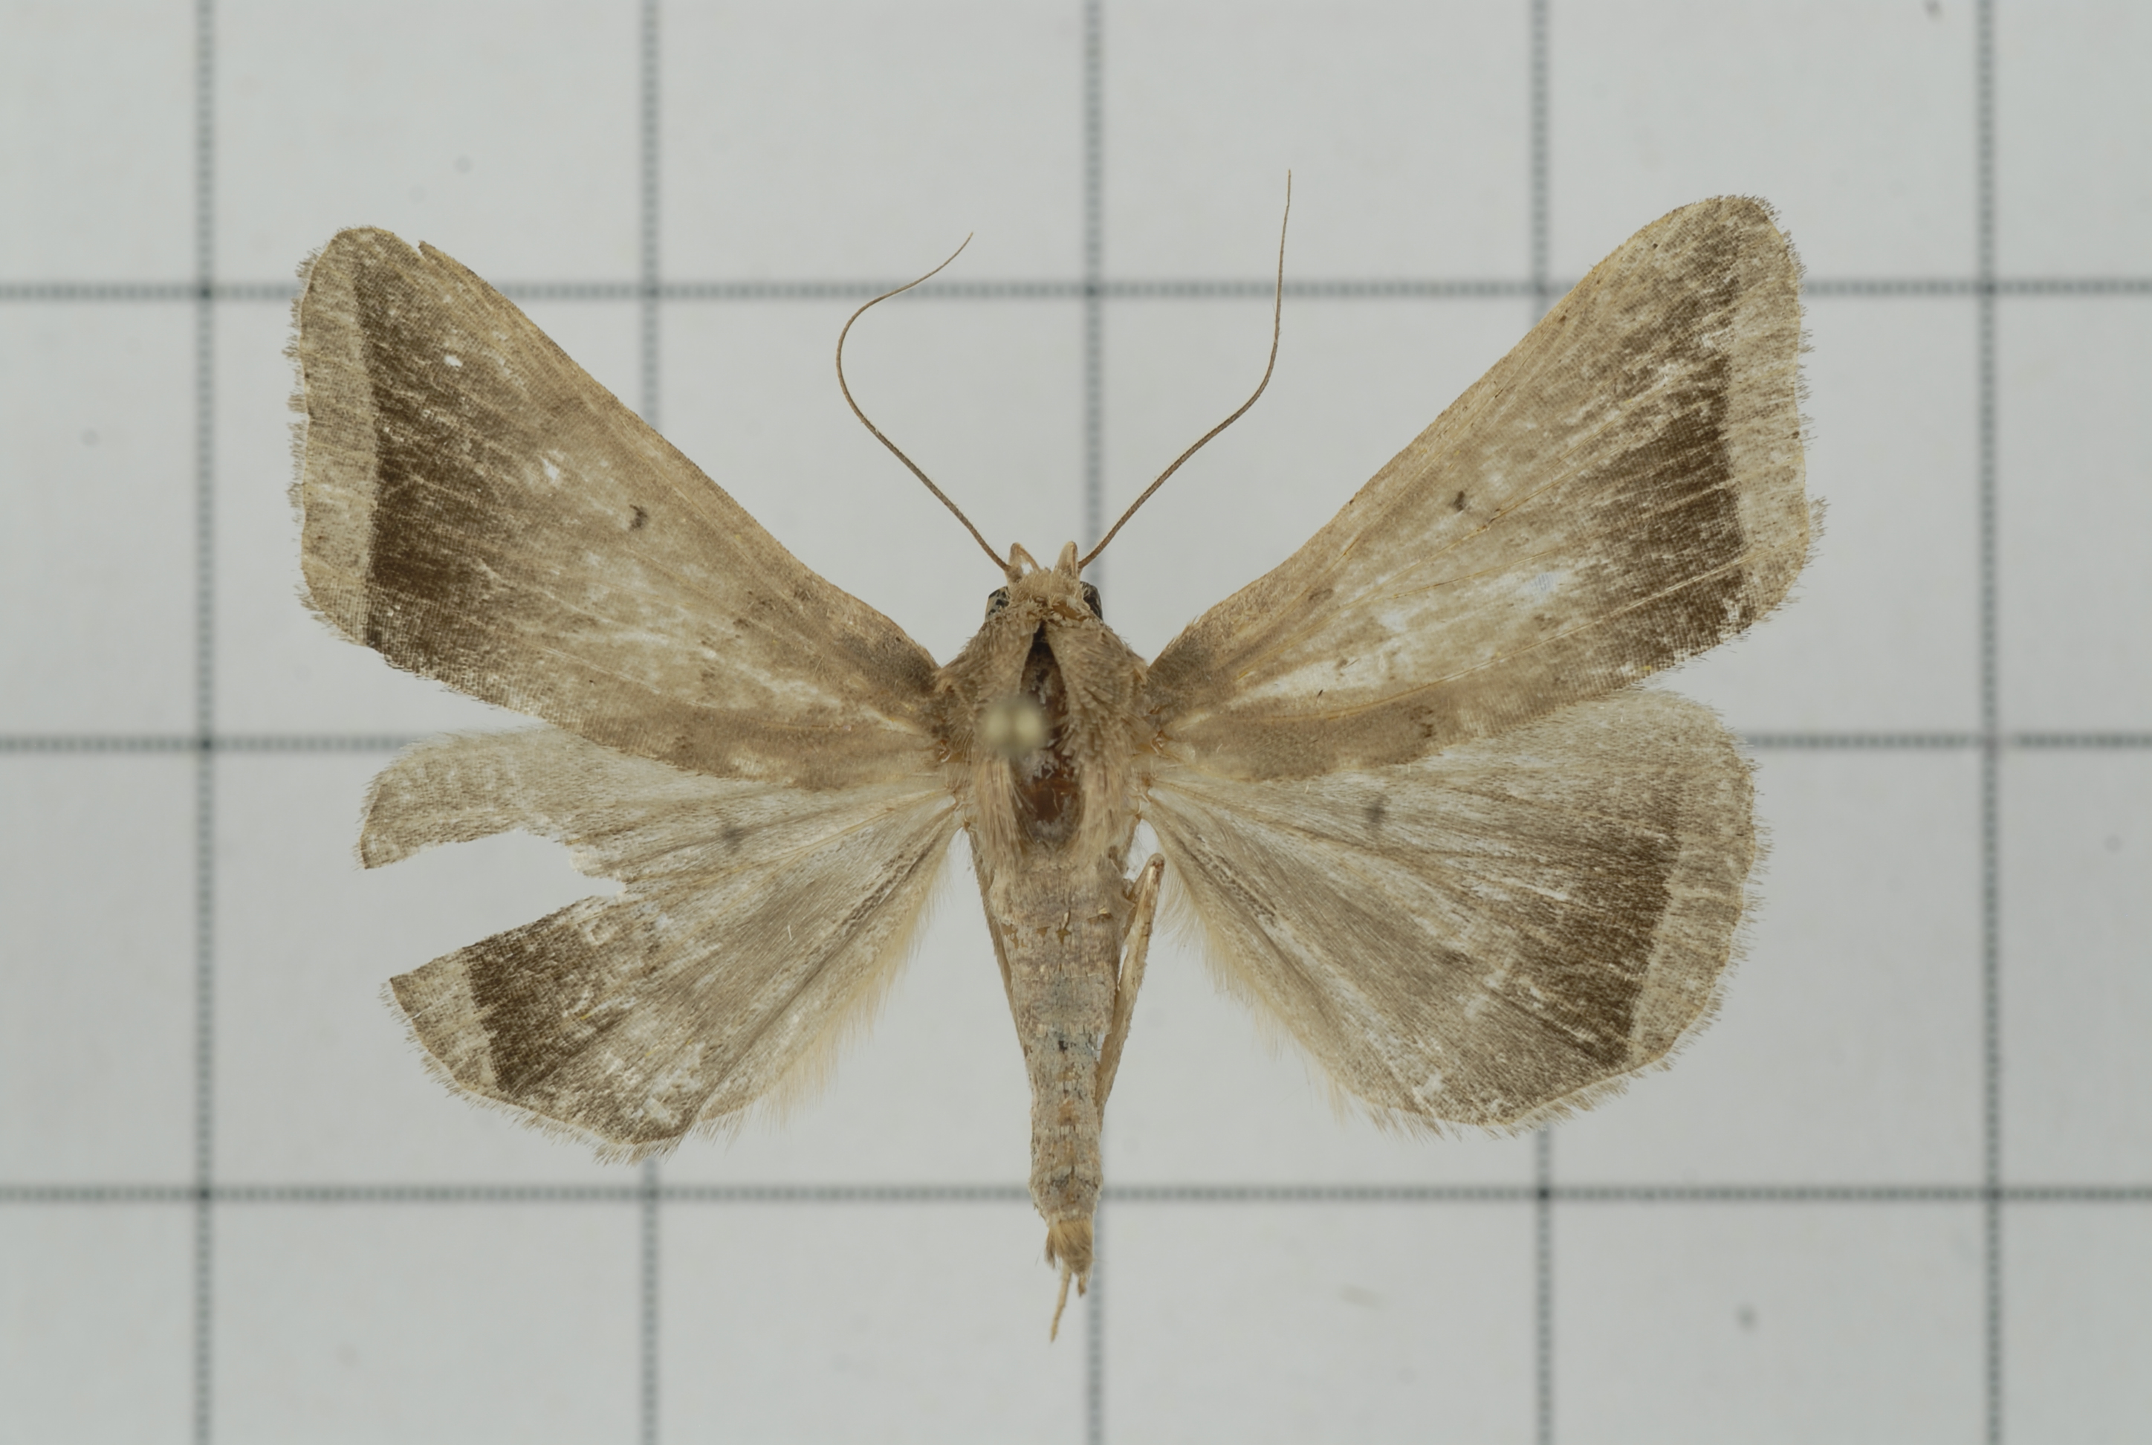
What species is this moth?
Simplicia bimarginata
